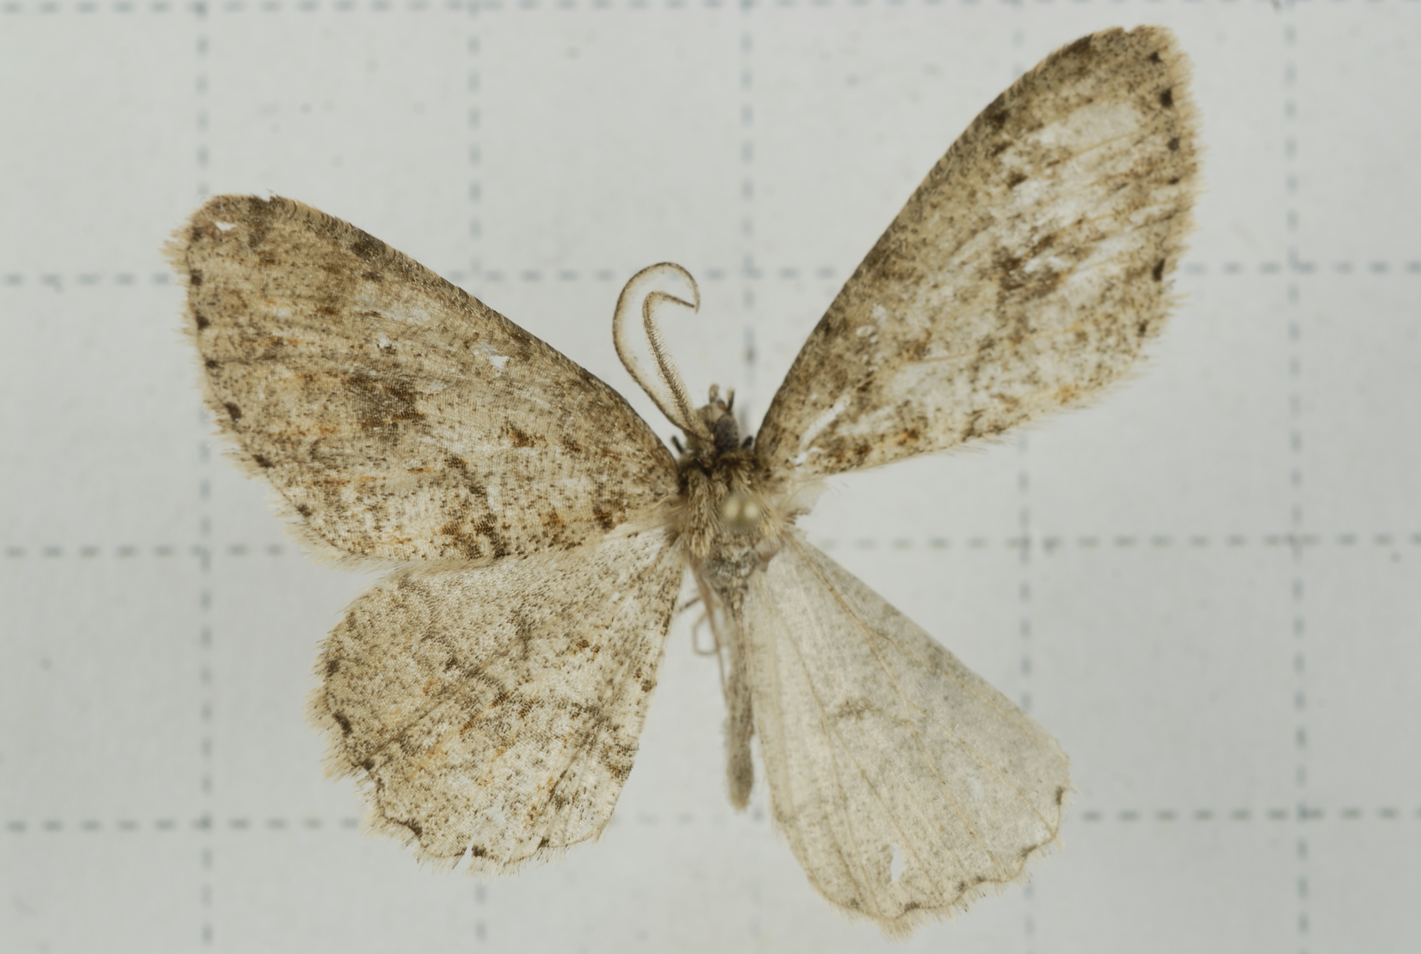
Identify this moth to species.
Ectropis arizanensis
